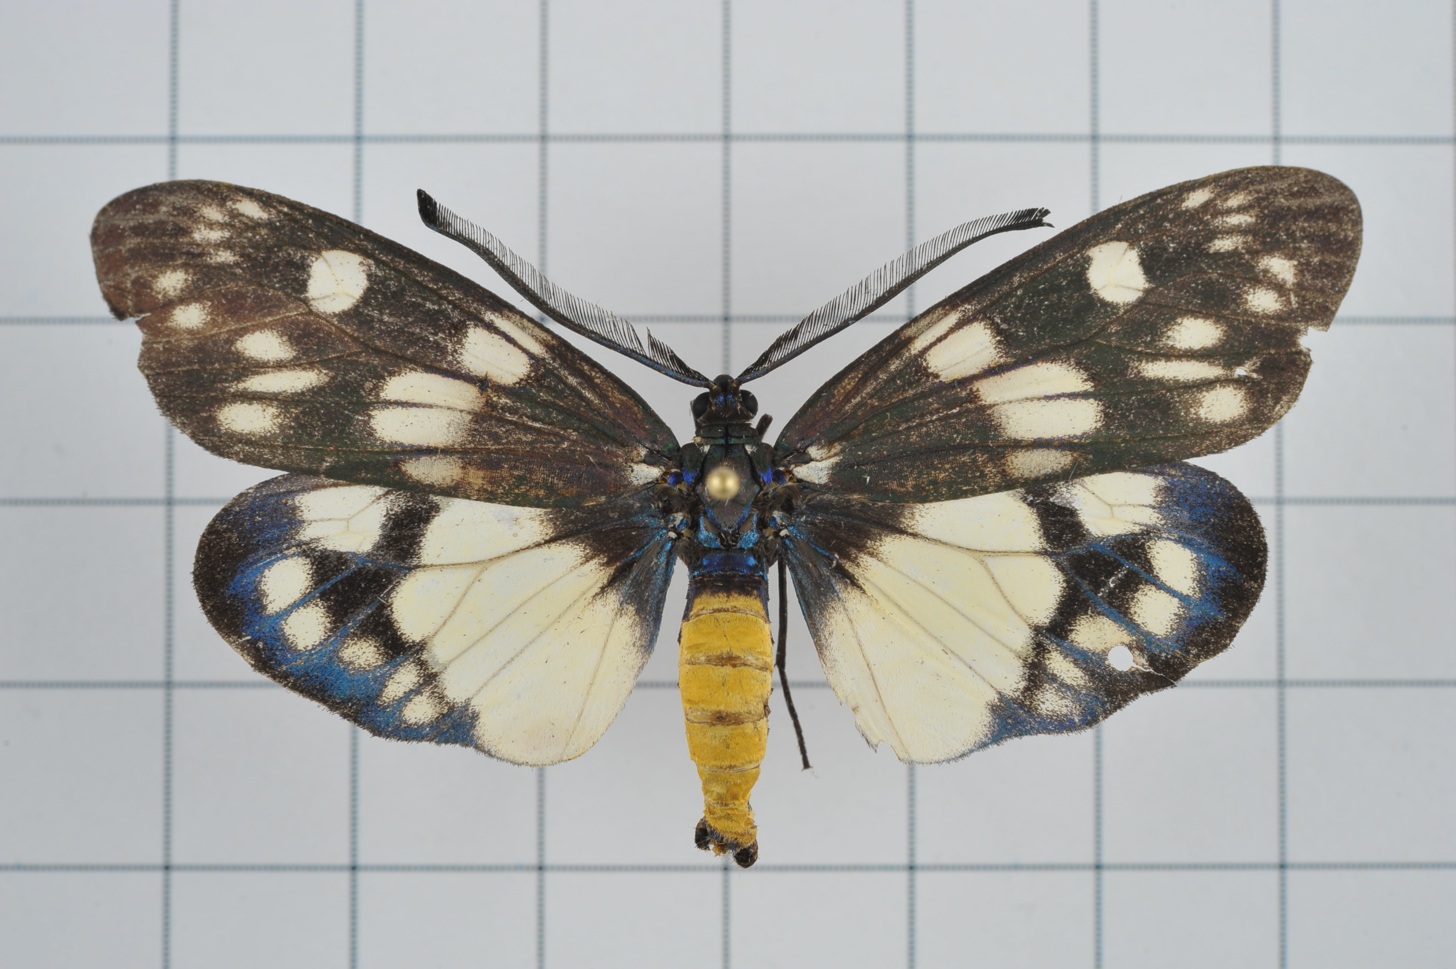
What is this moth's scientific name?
Eterusia aedea formosana
